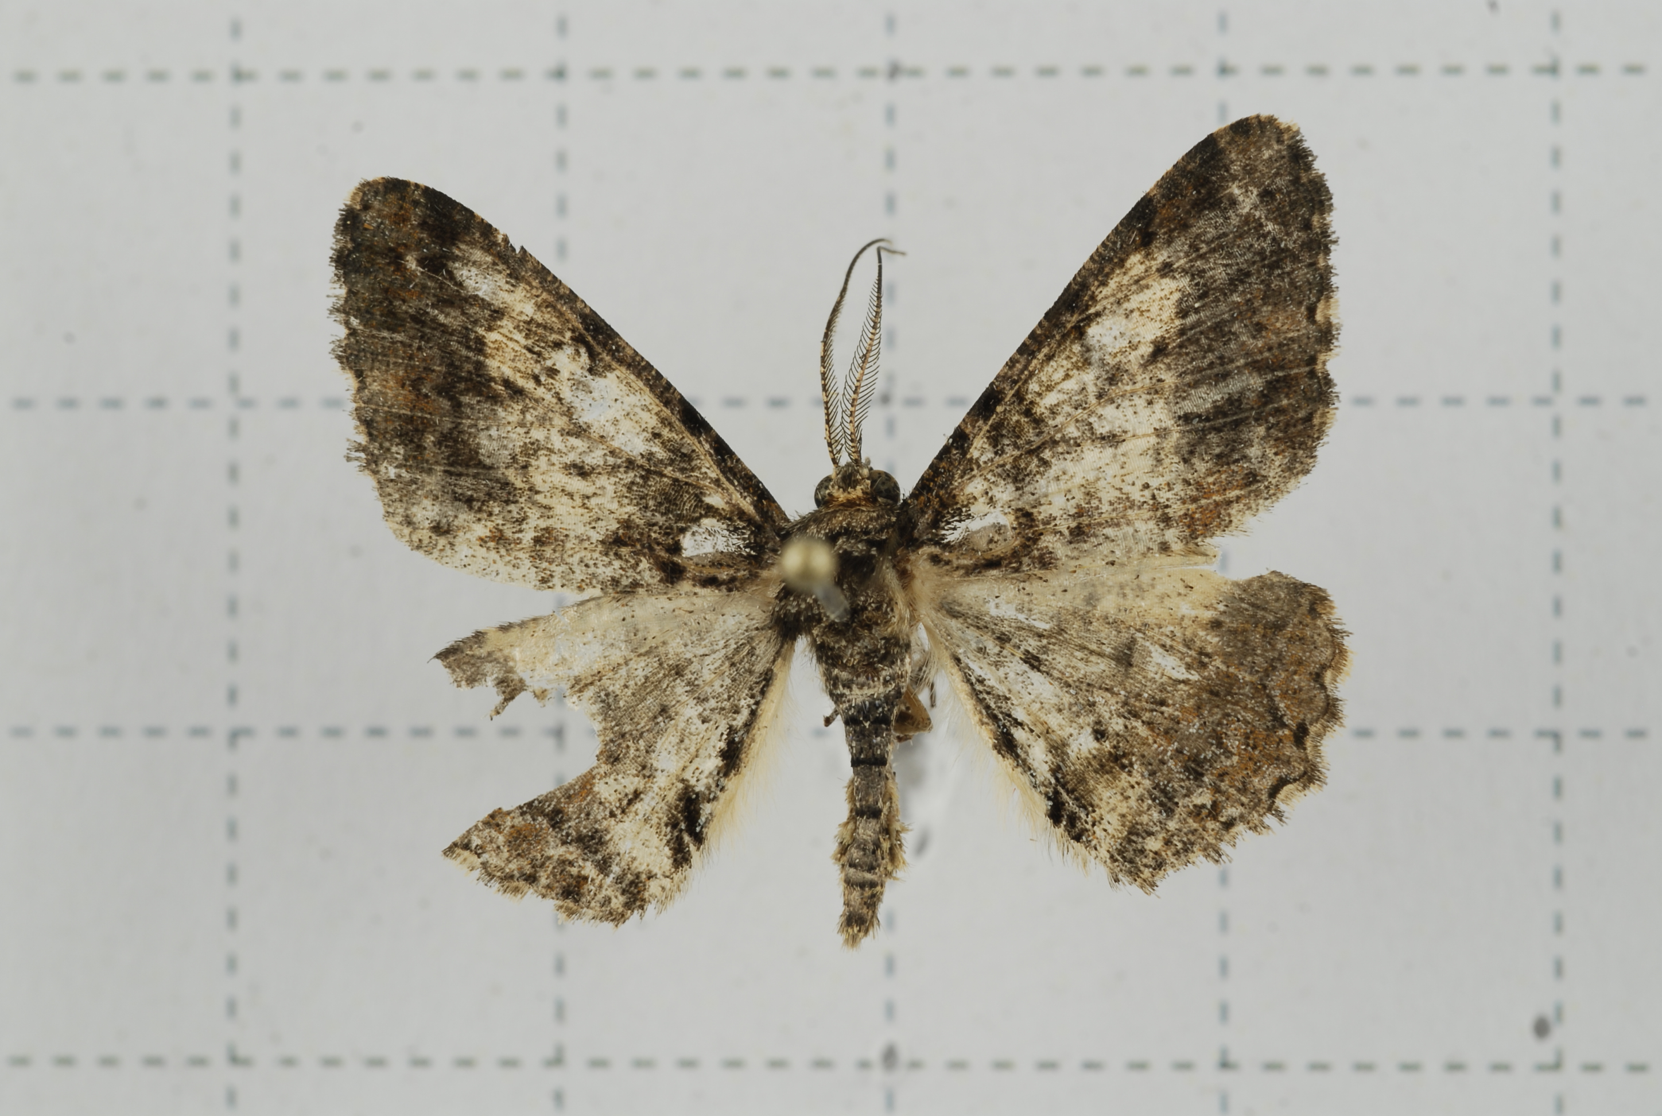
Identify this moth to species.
Alcis taiwanovariegata
